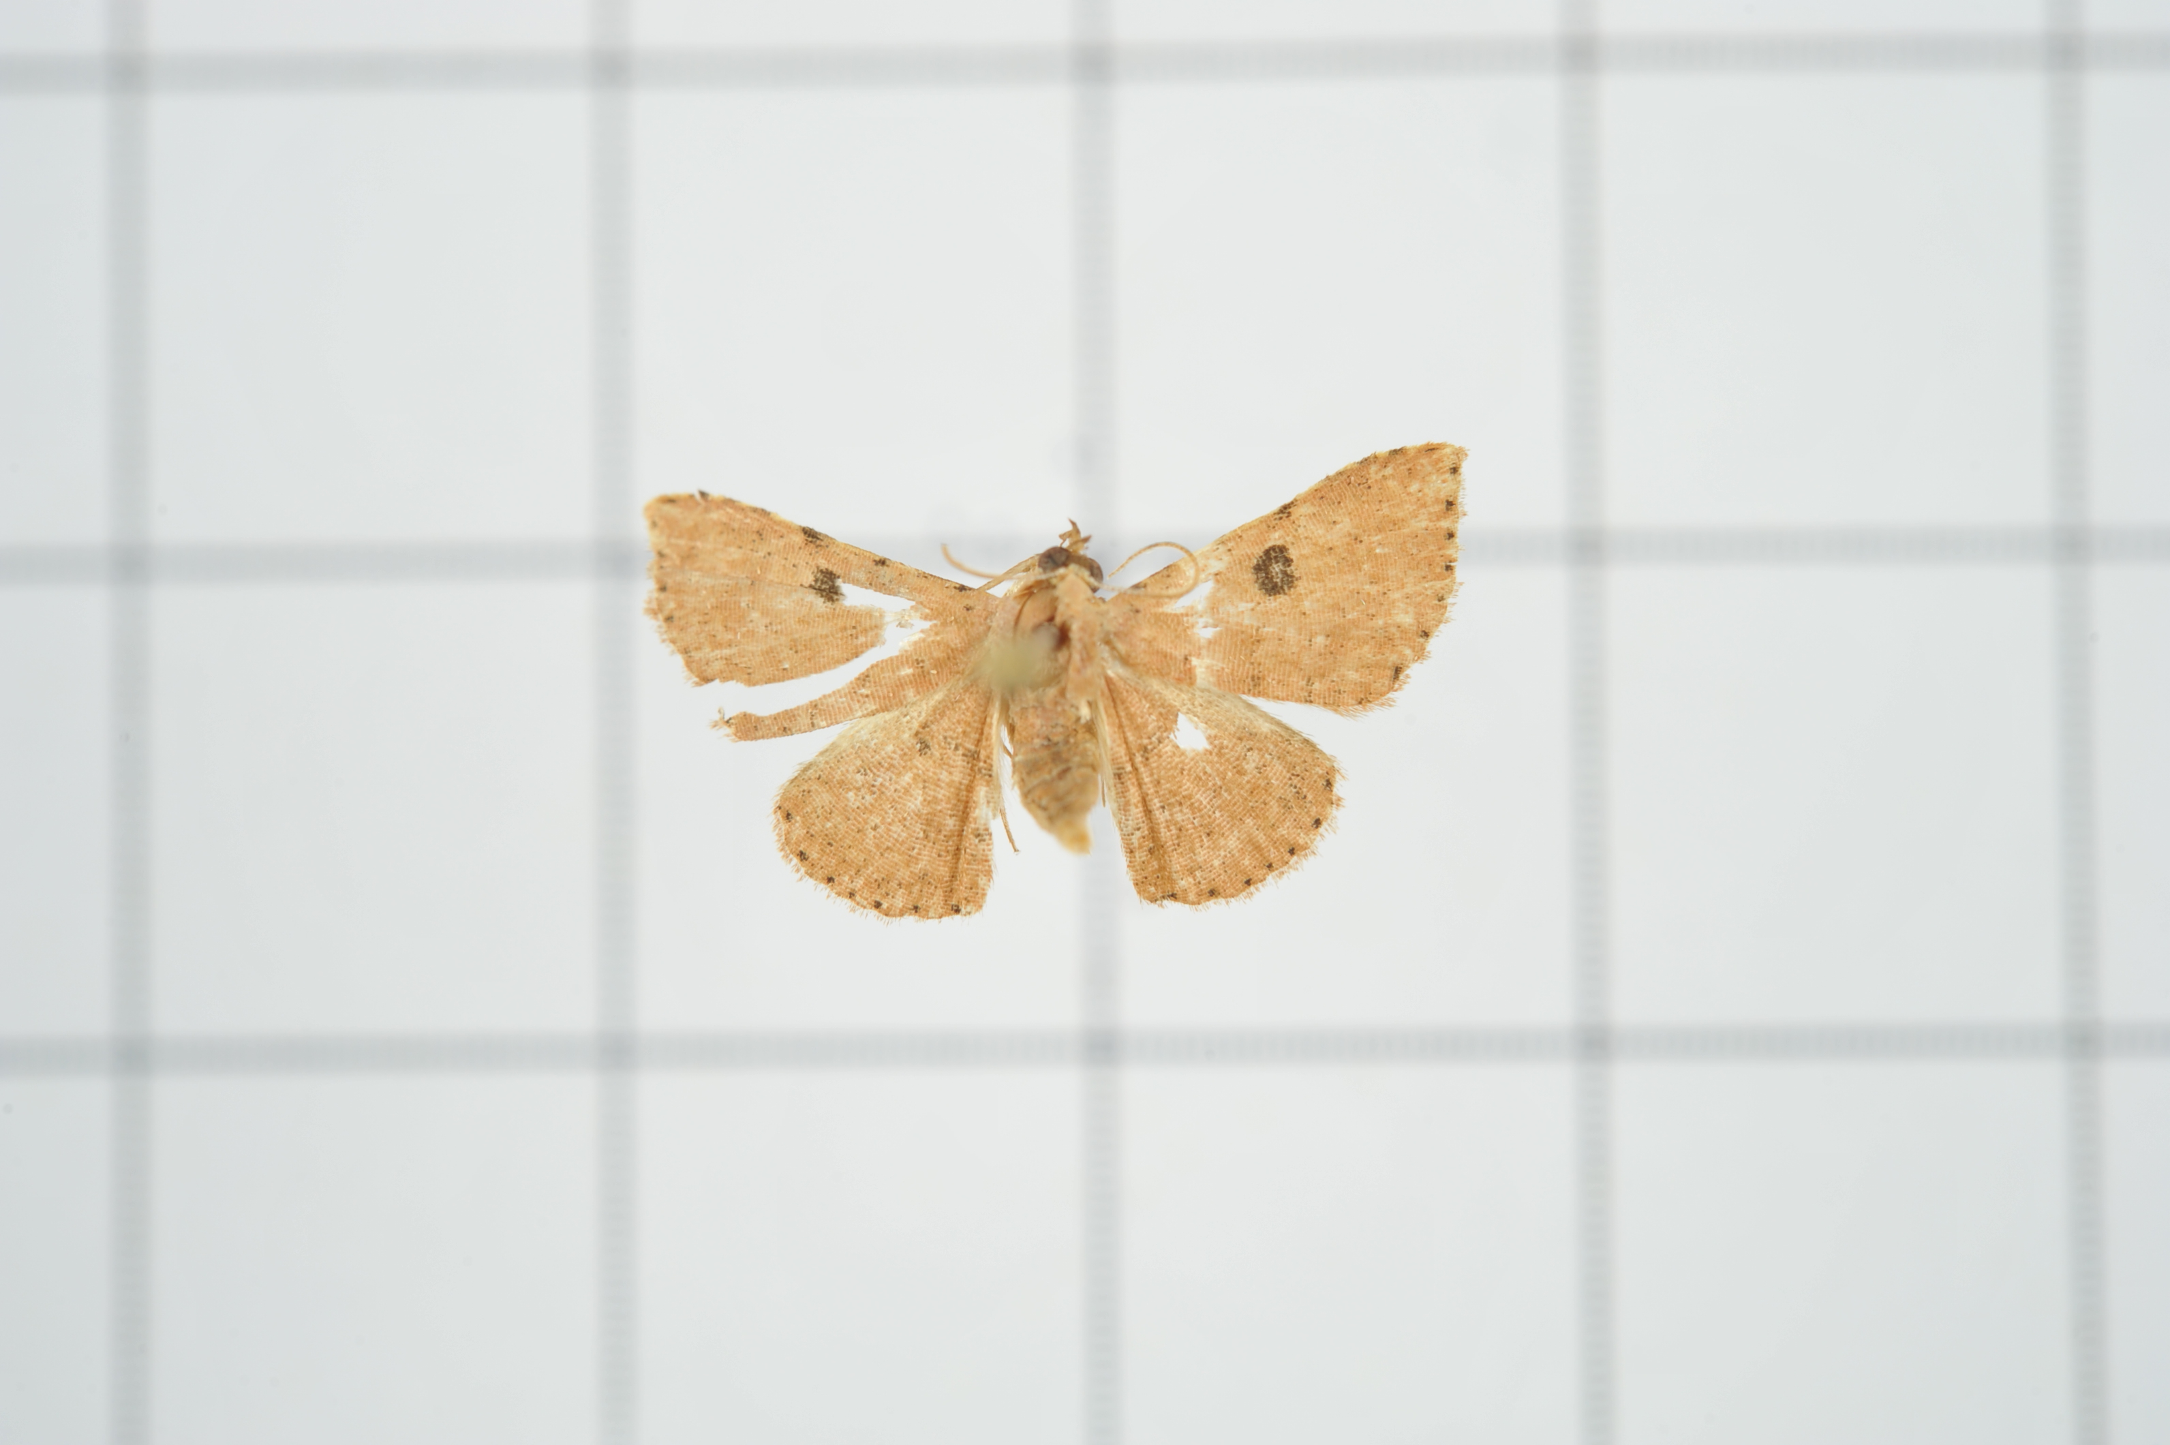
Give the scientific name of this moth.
Corgatha trichogyia
